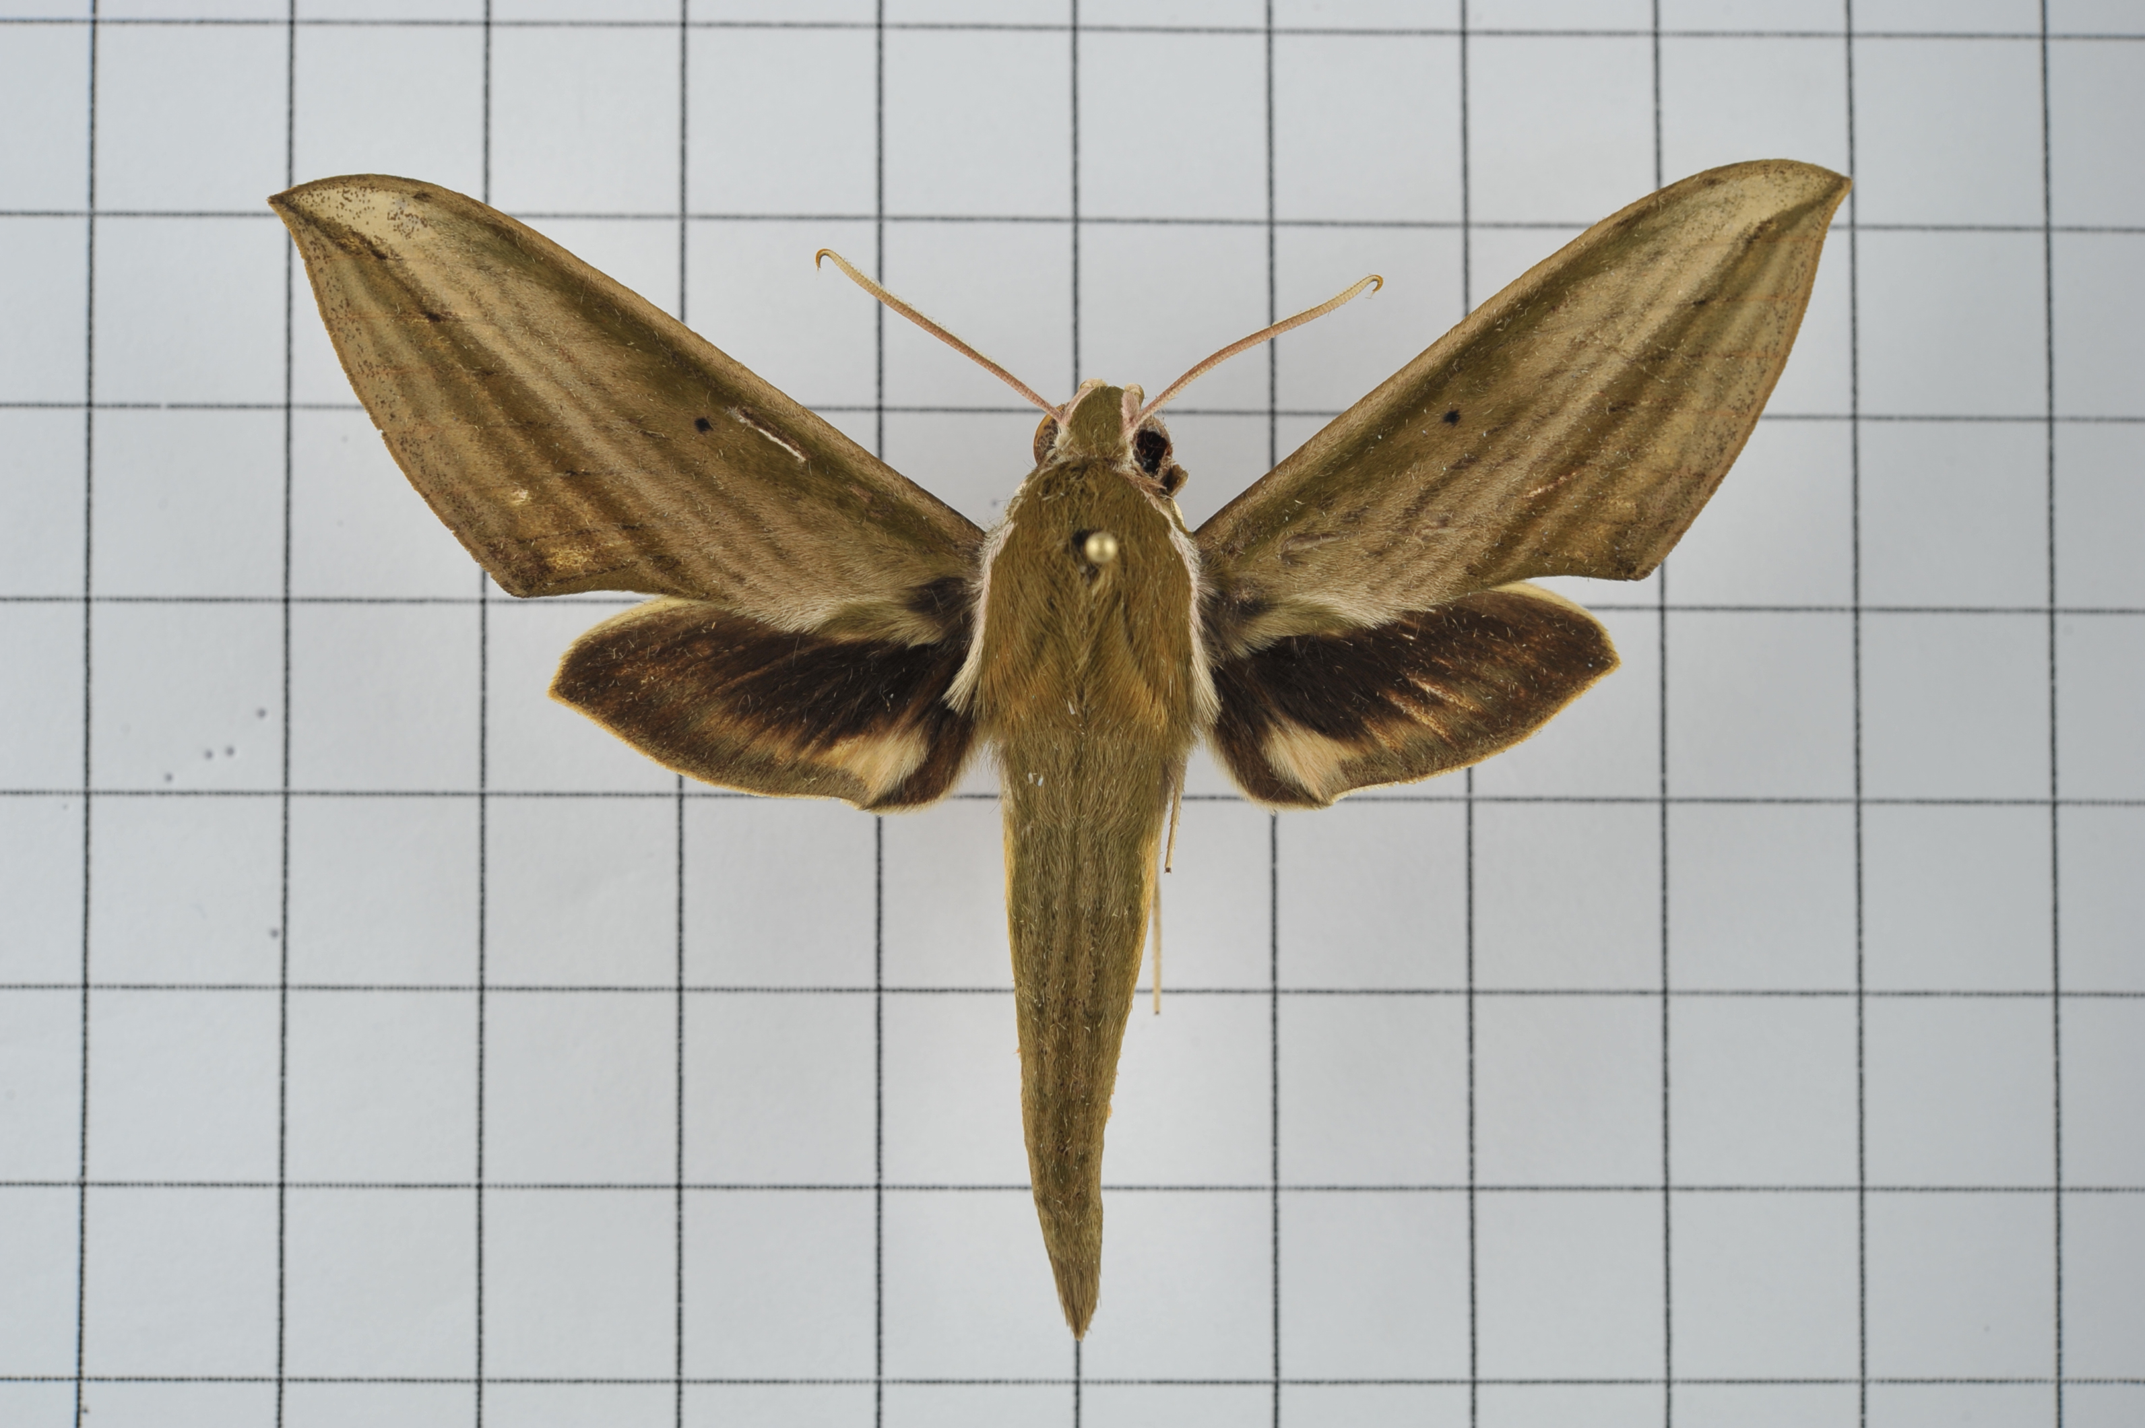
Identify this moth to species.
Cechetra minor
